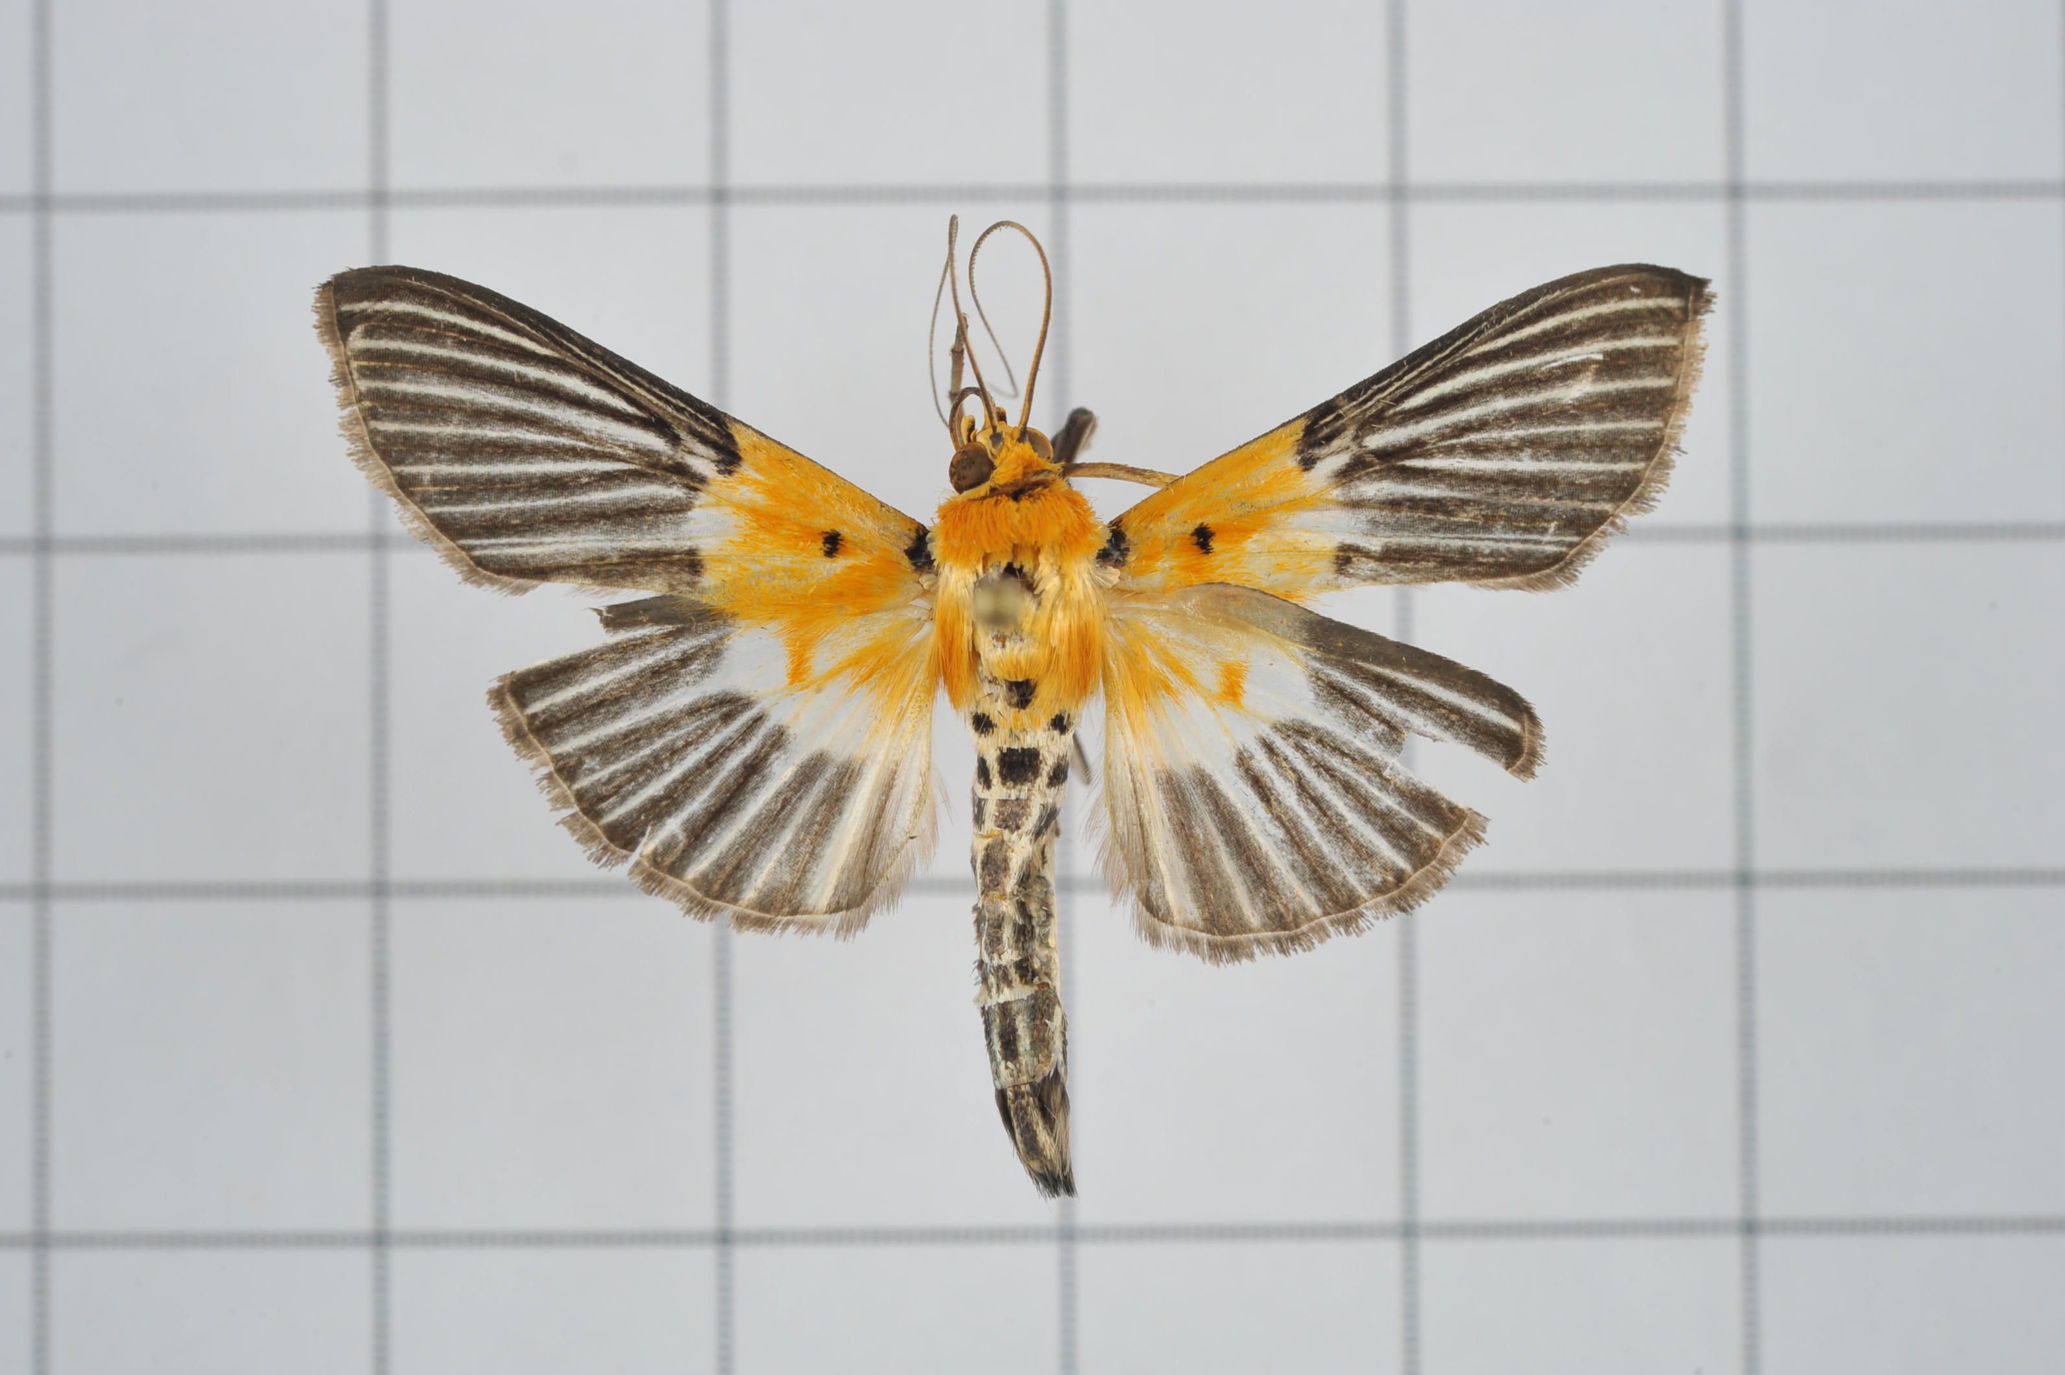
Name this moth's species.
Nevrina procopia
